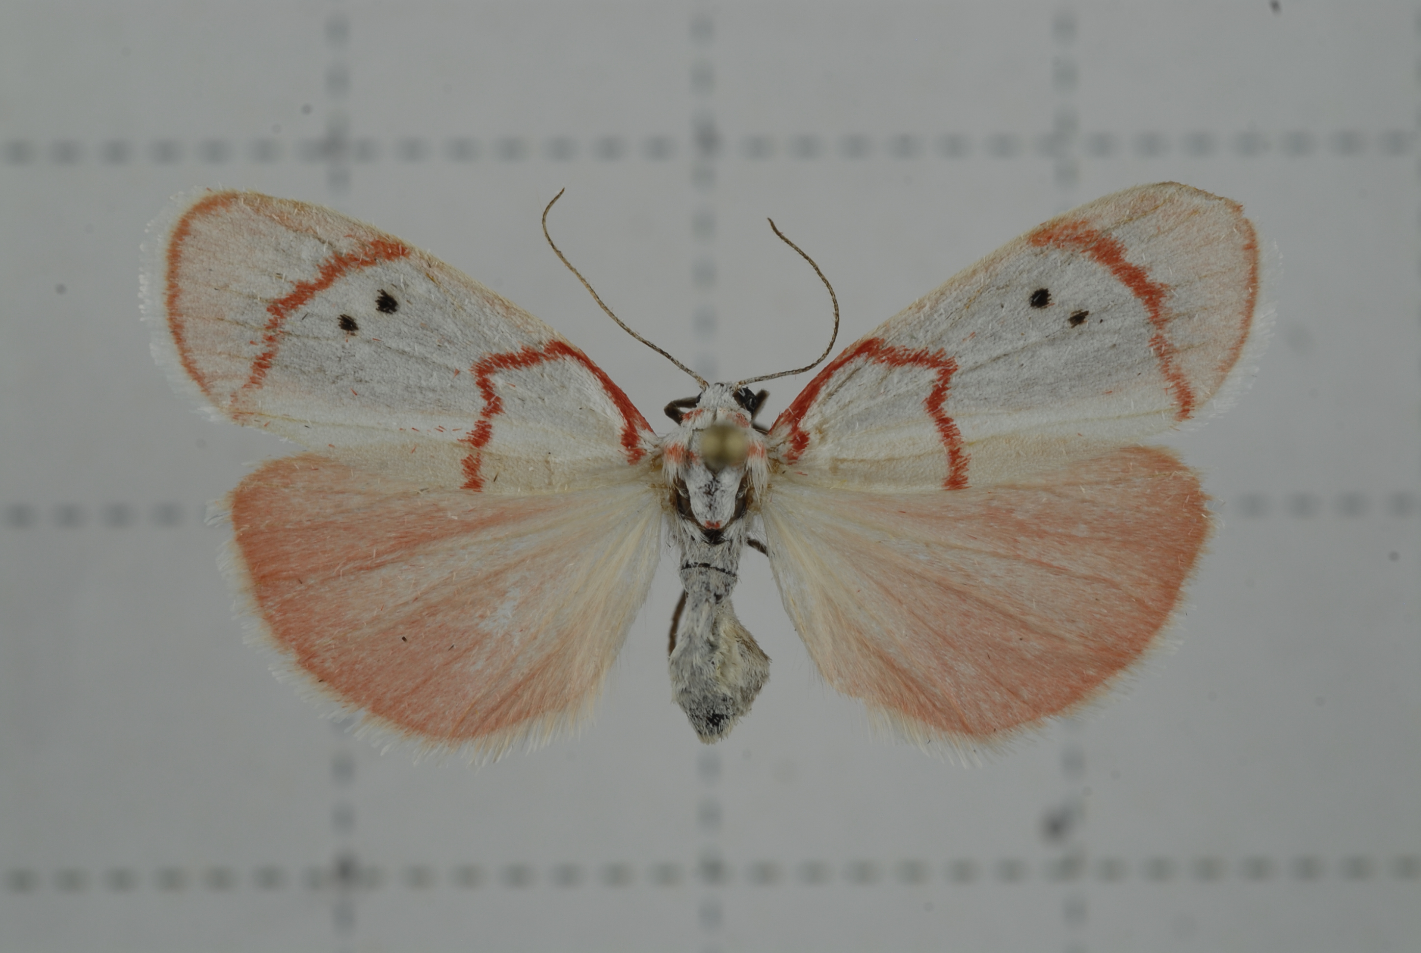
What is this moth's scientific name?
Cyana sanguinea
